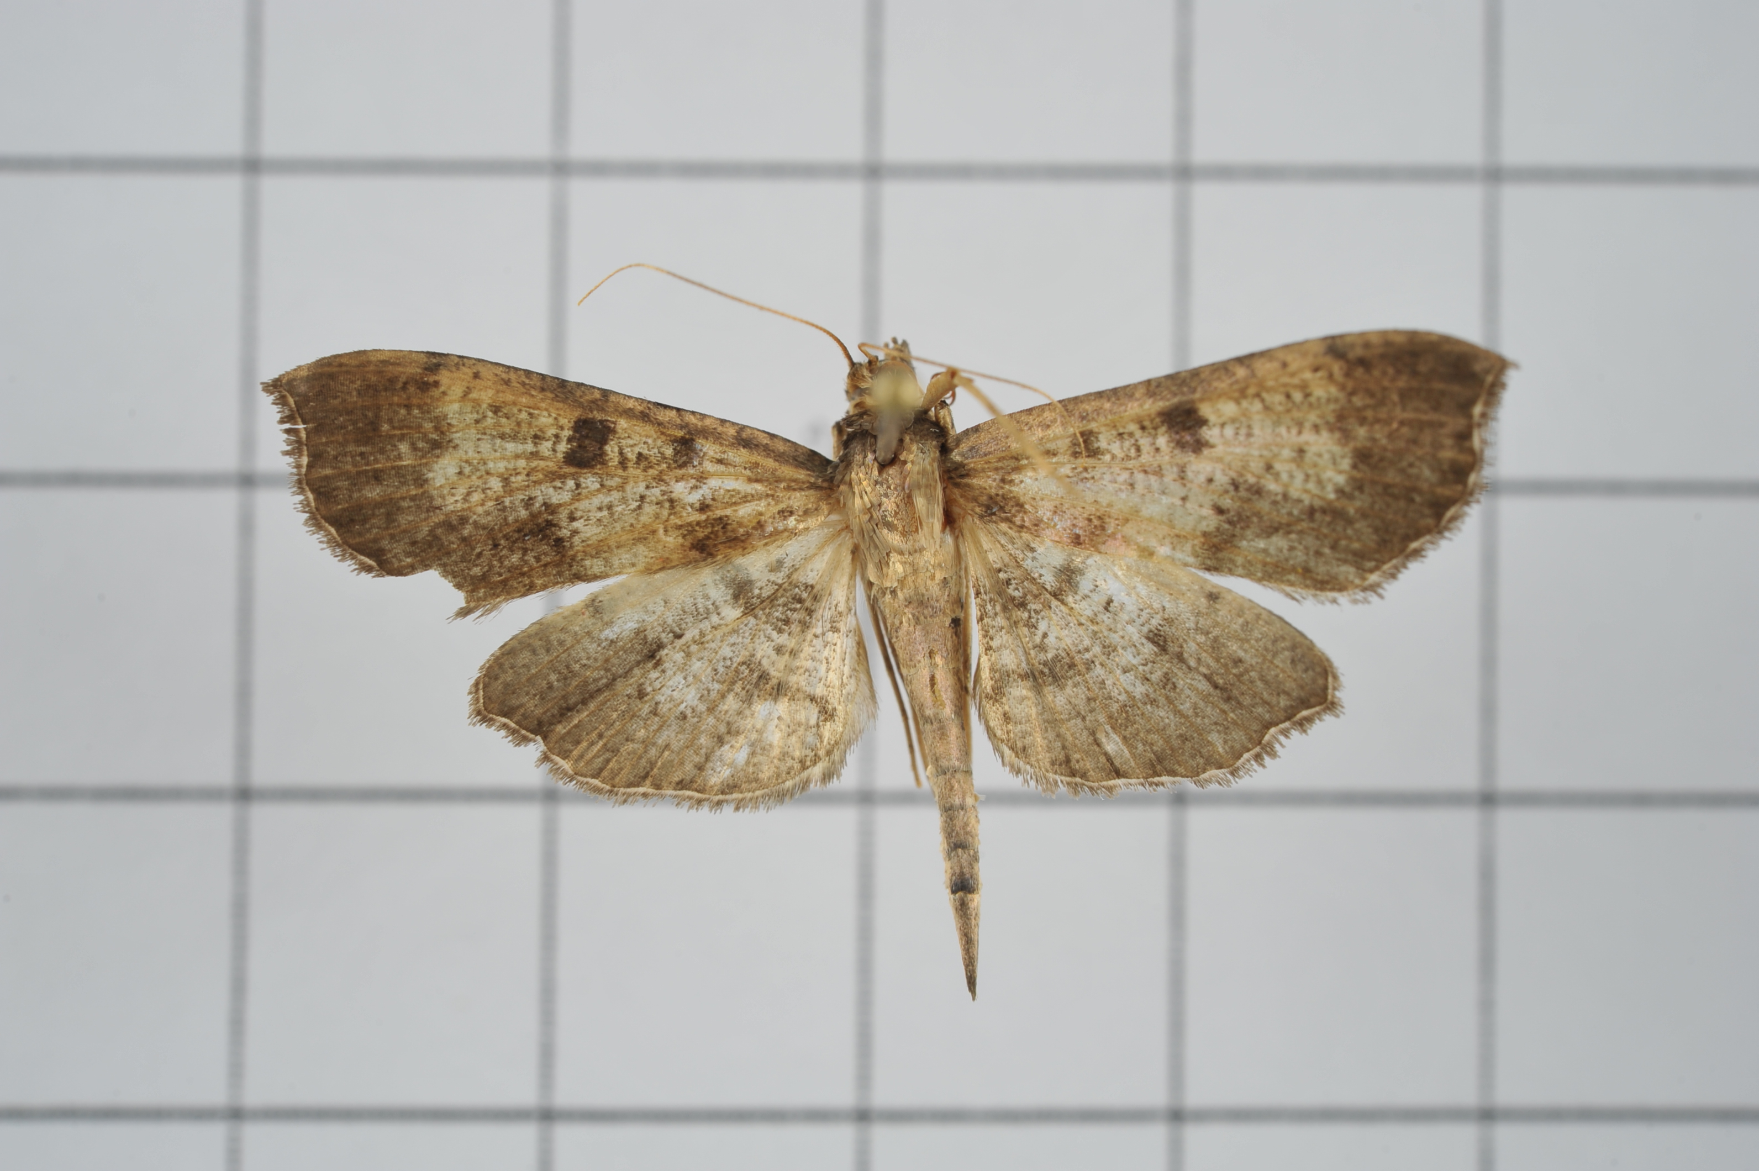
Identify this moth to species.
Ceratarcha umbrosa
